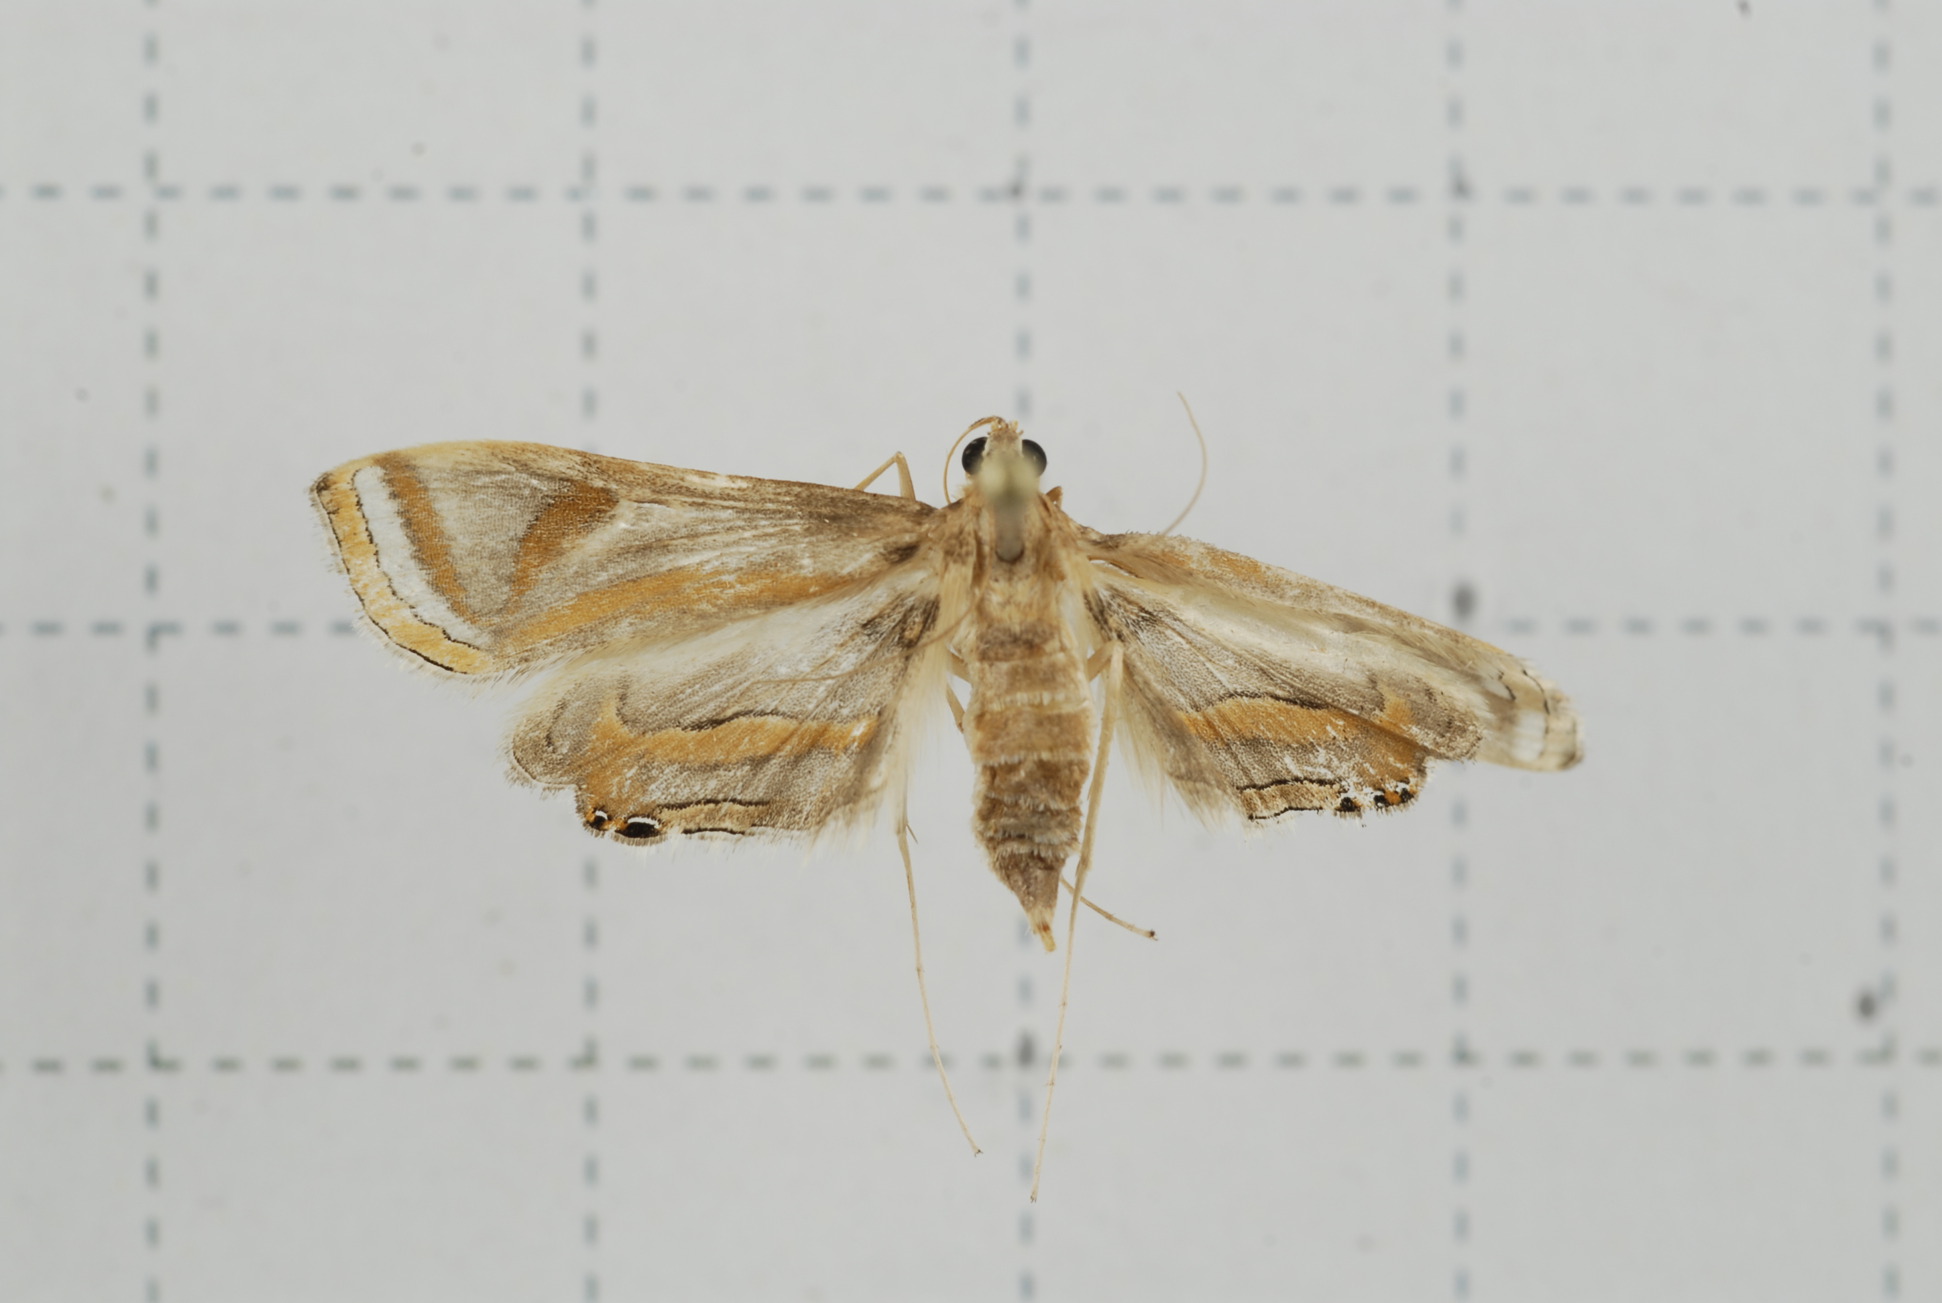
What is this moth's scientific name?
Eoophyla gibbosalis
